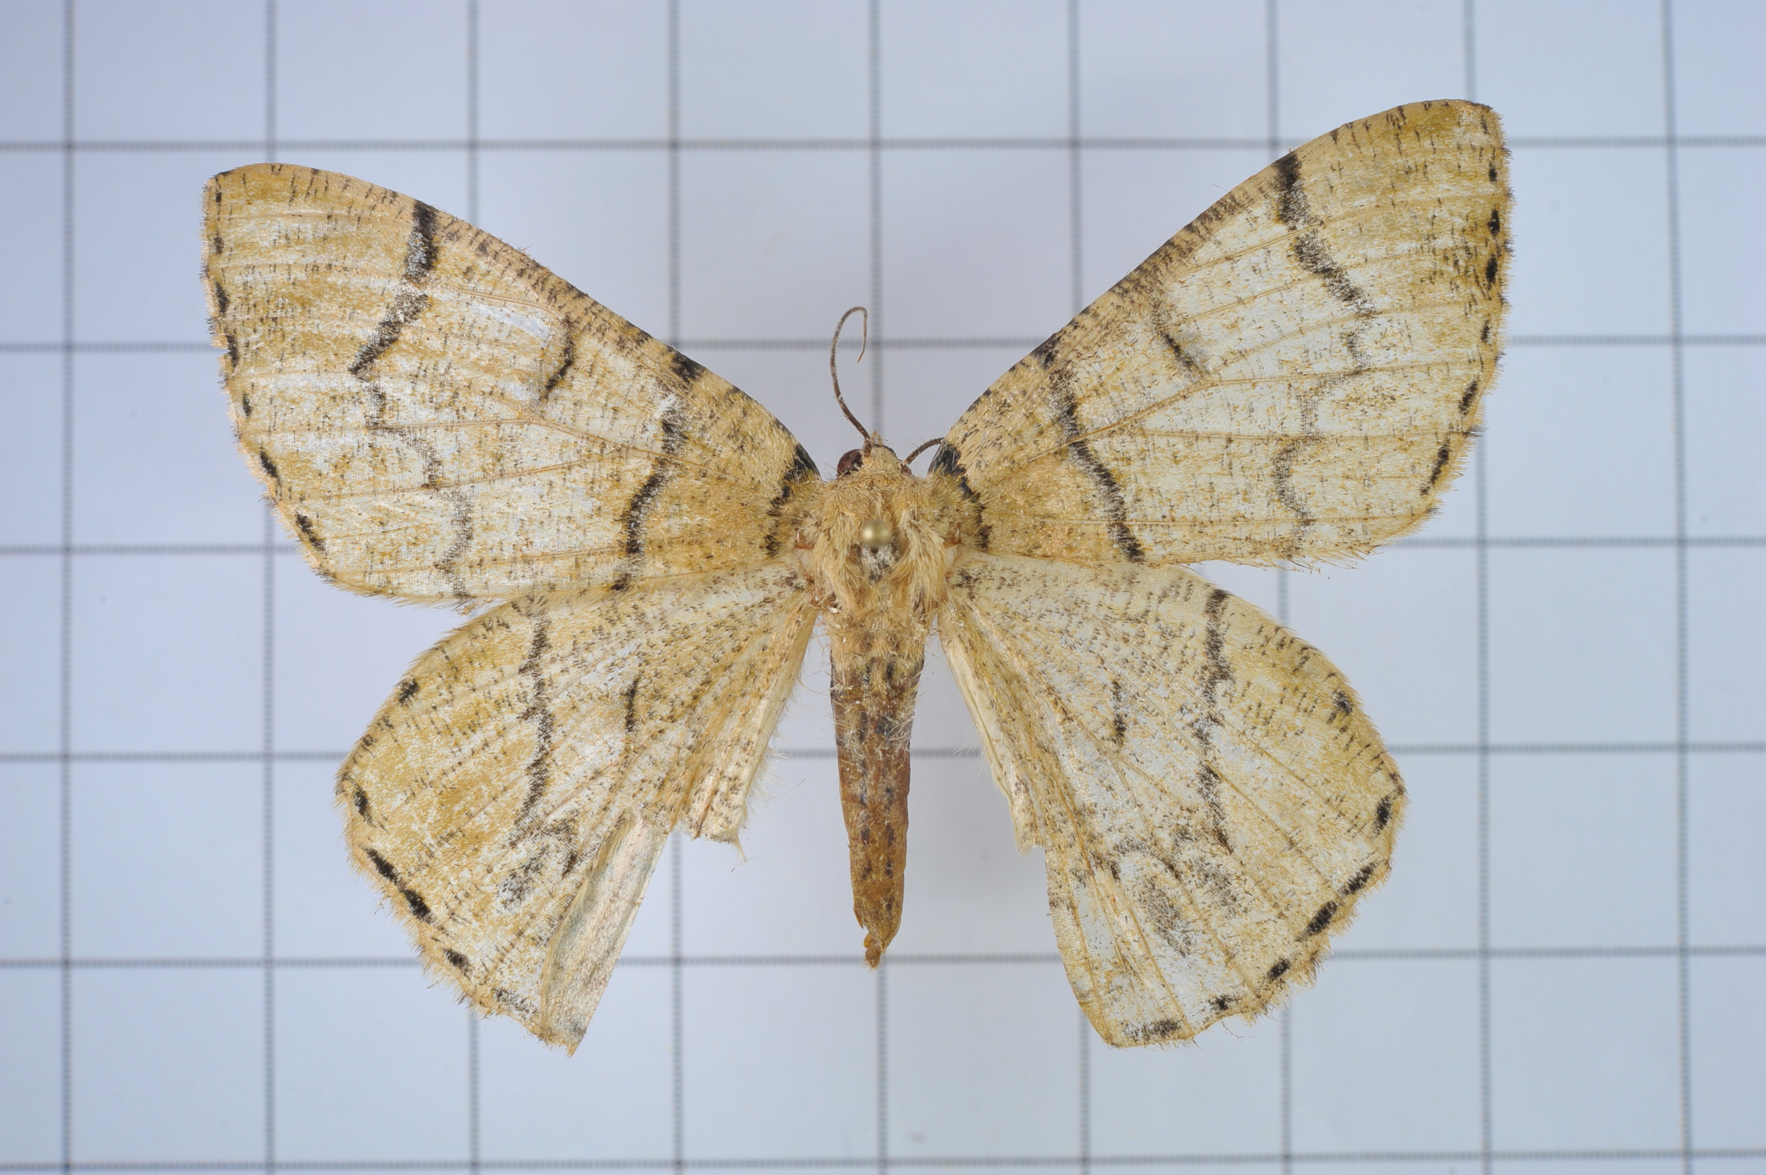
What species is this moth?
Lophophelma iterans onerosus
